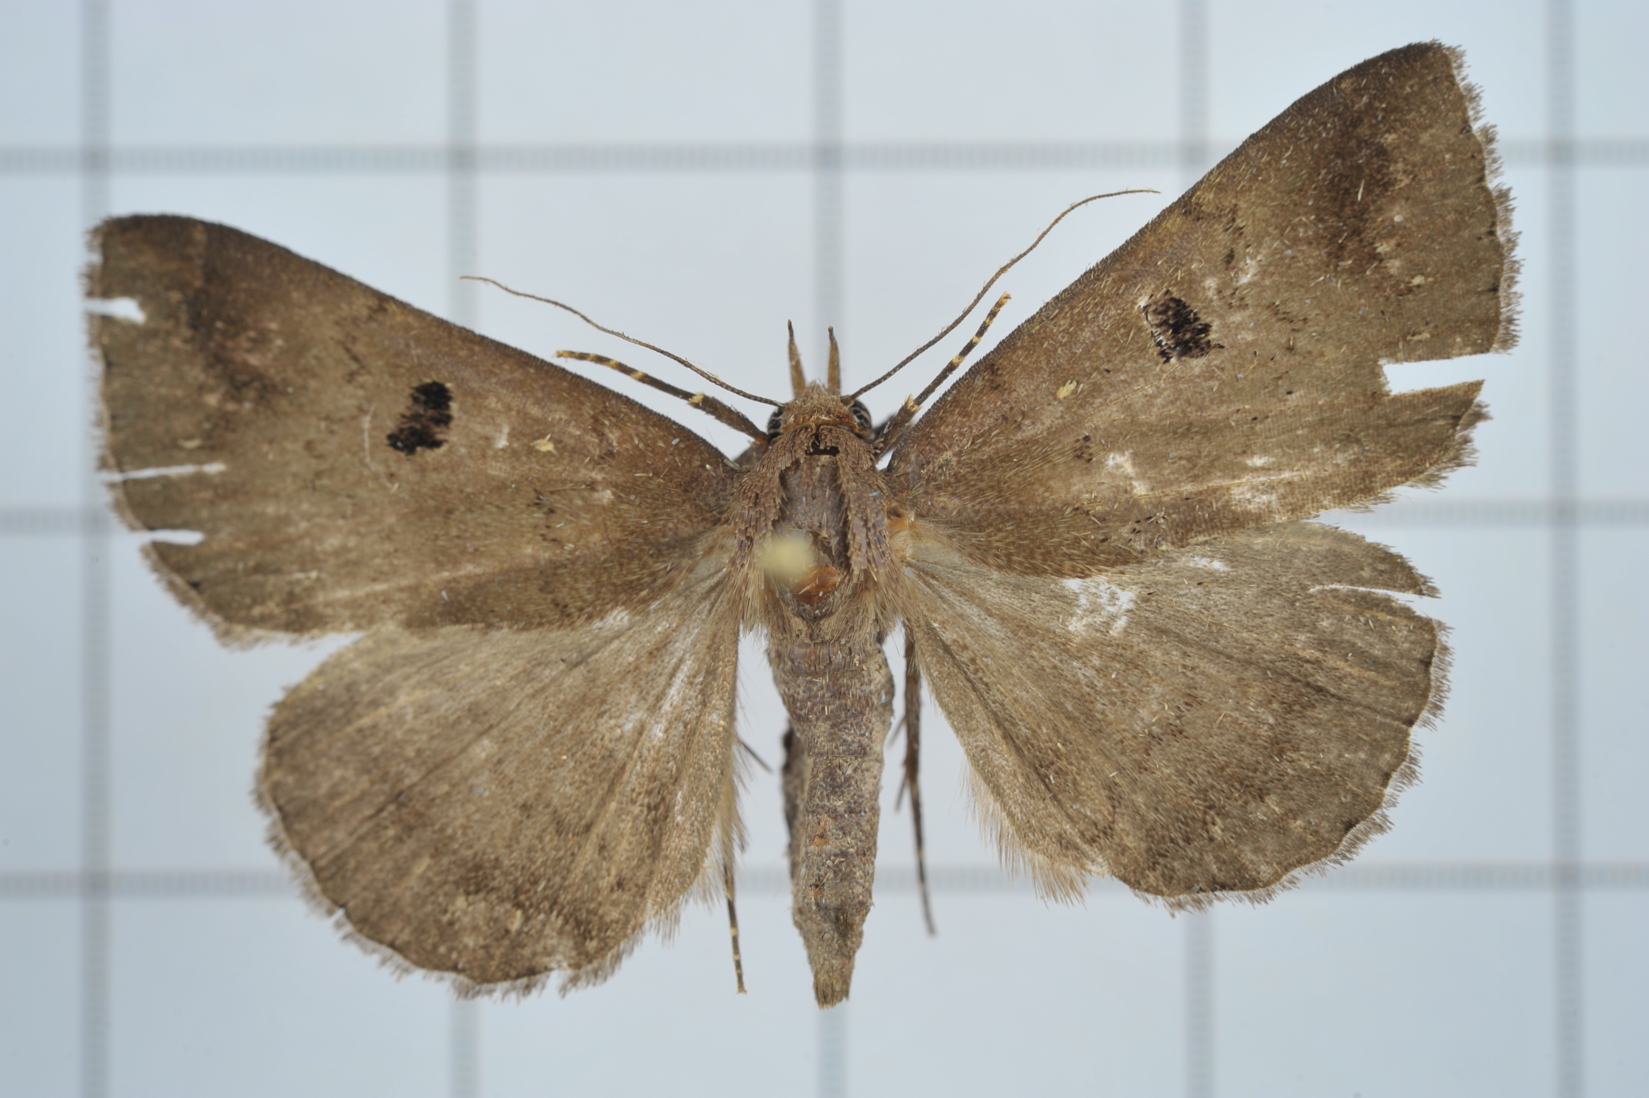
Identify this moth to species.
Mosopia punctilinea
